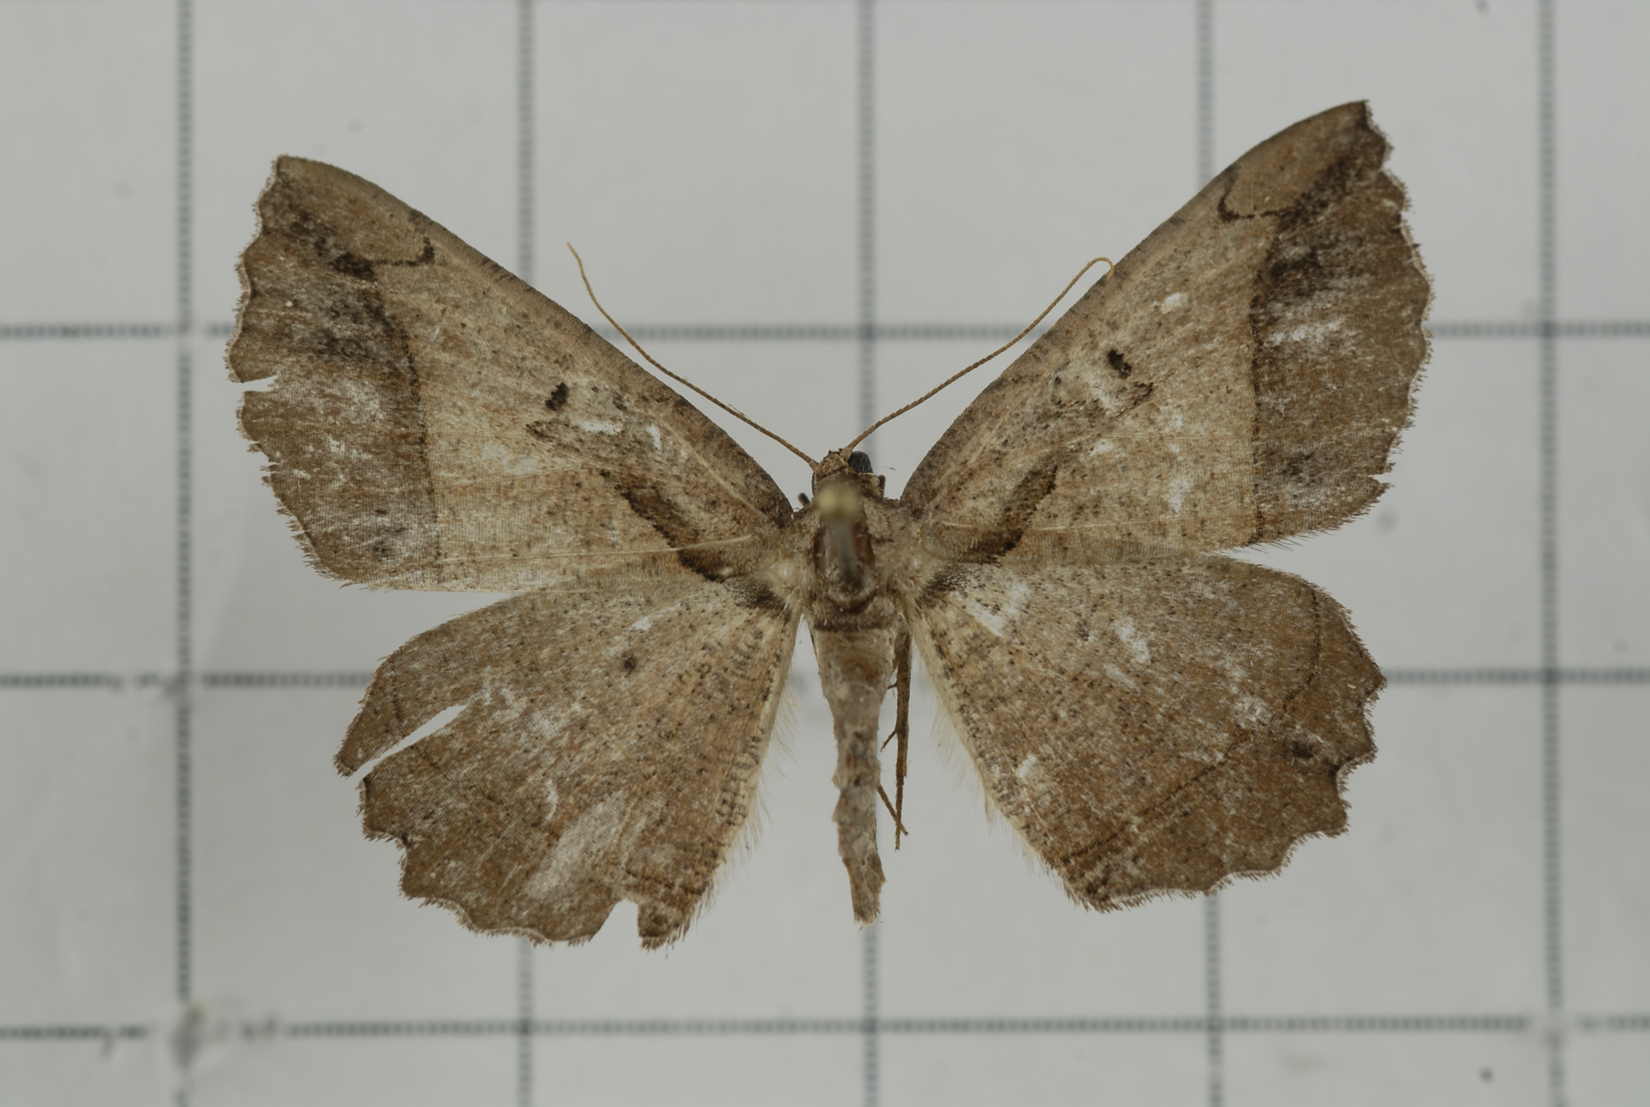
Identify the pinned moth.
Menophra taiwana
